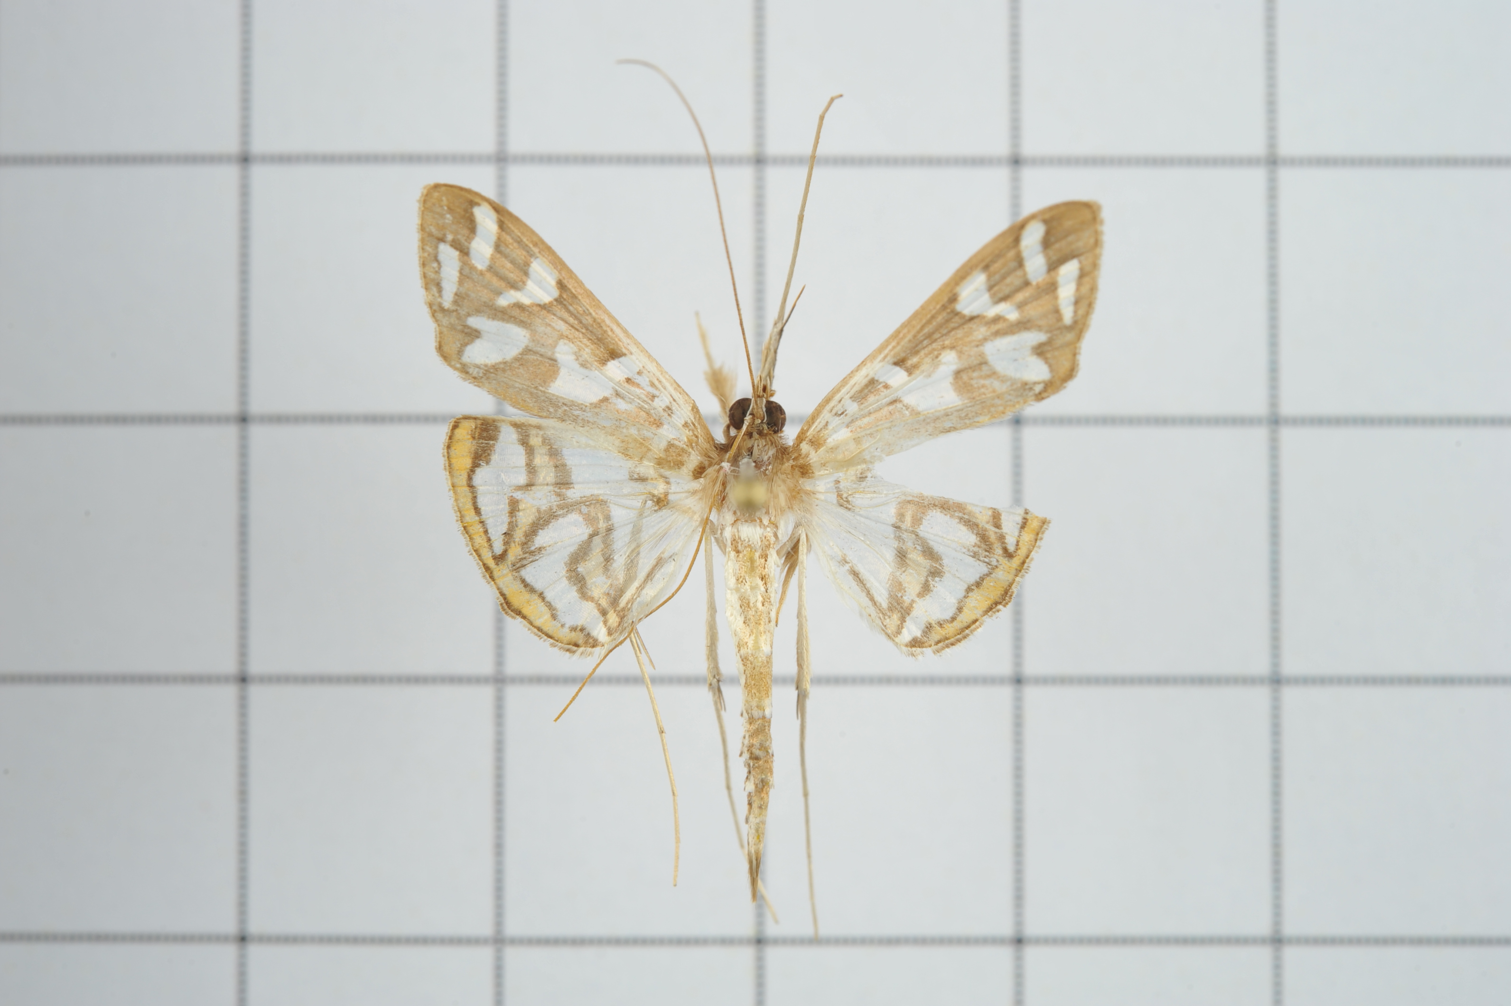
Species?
Nausinoe perspectata
